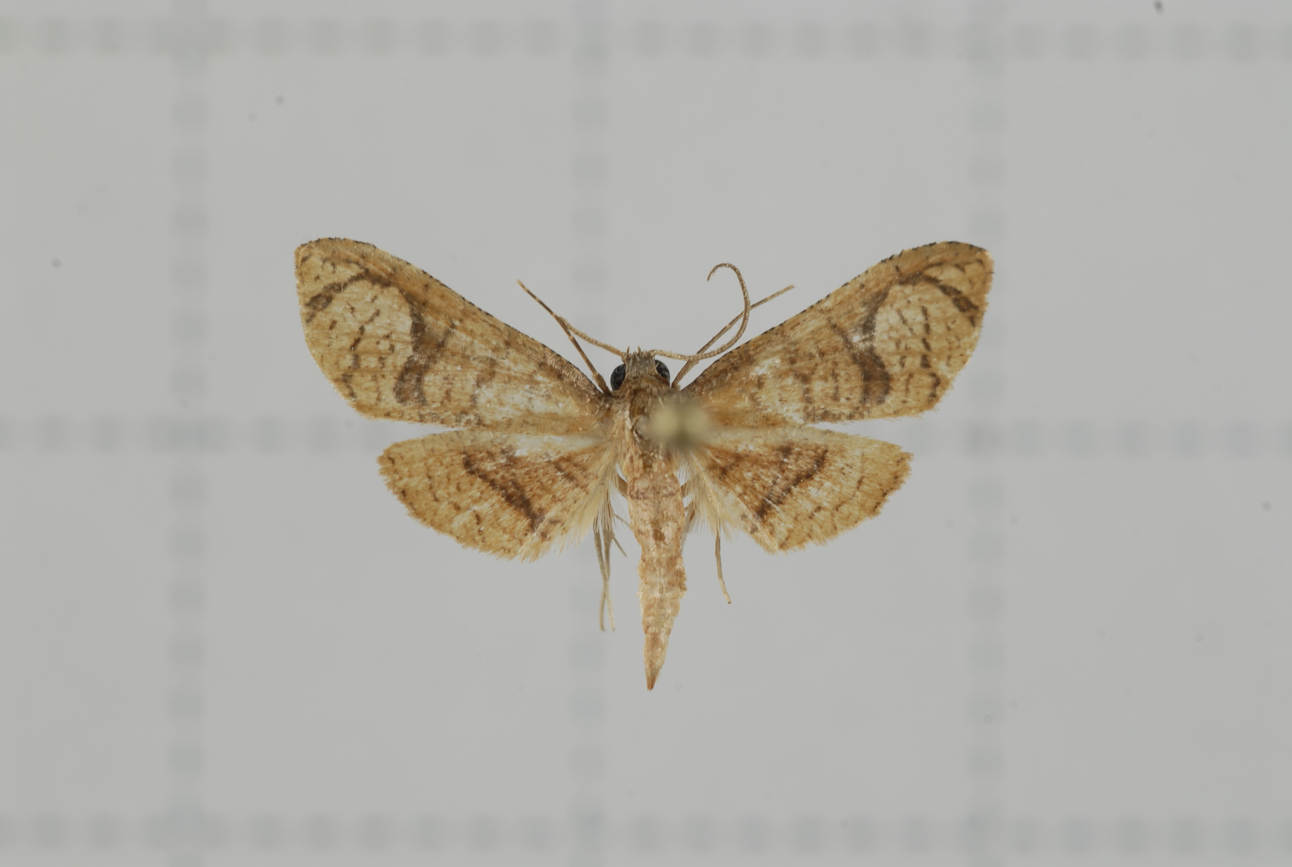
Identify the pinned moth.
Rhodoneura vittula
